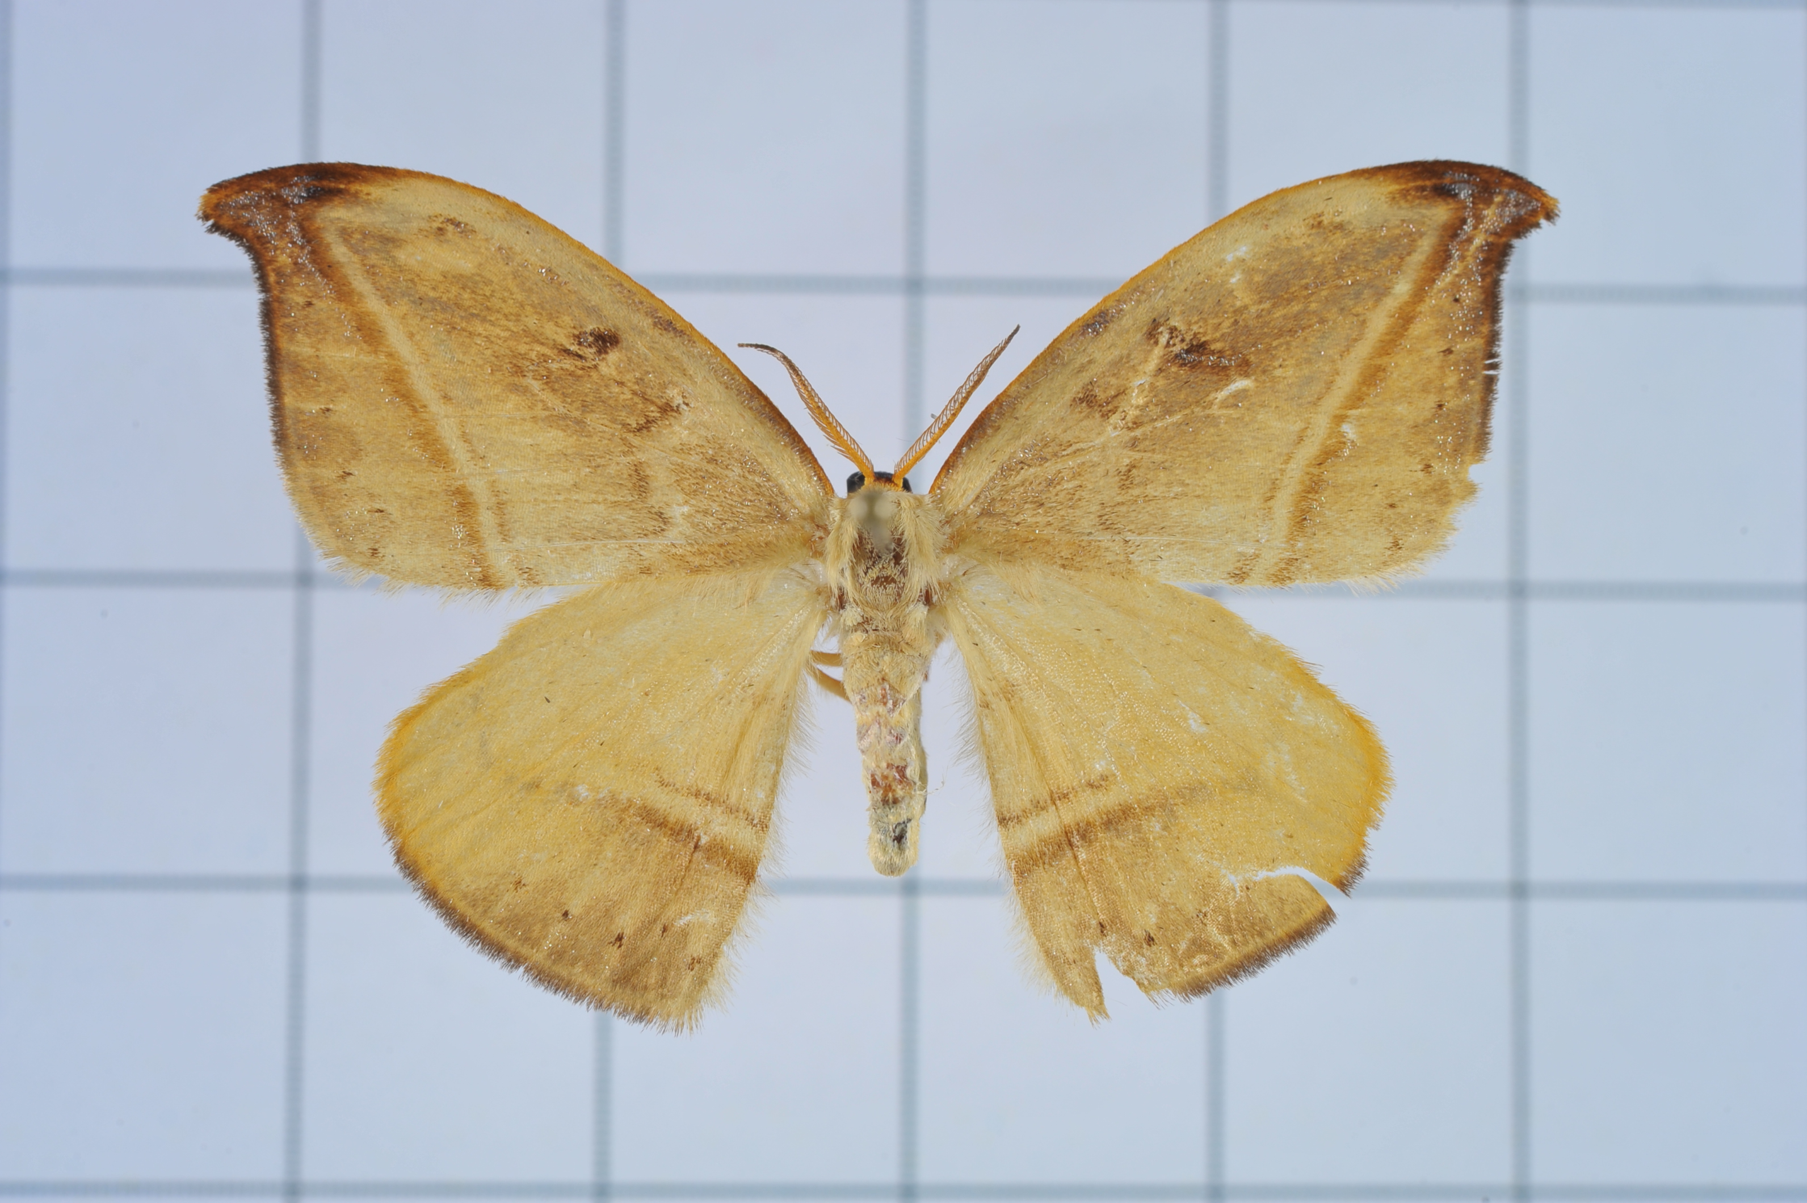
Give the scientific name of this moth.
Callidrepana patrana
